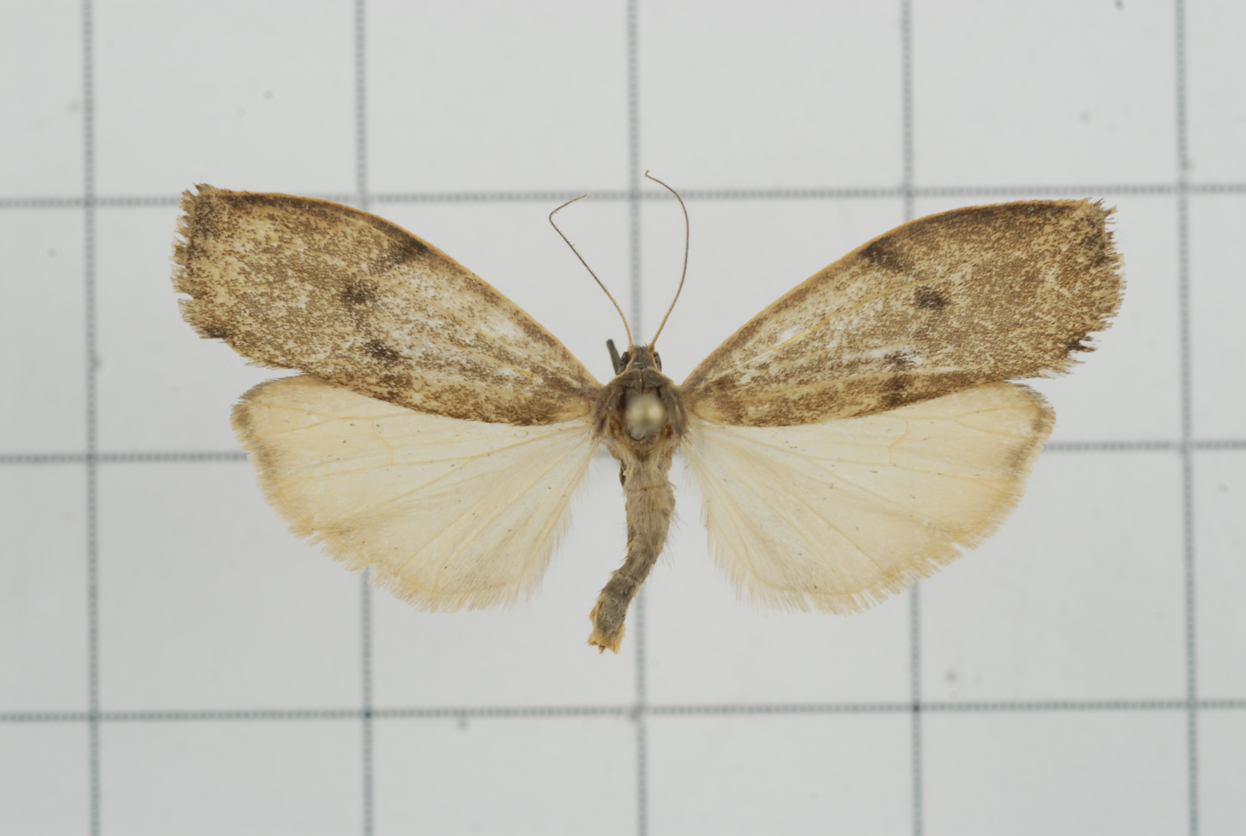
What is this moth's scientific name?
Gampola sinica
